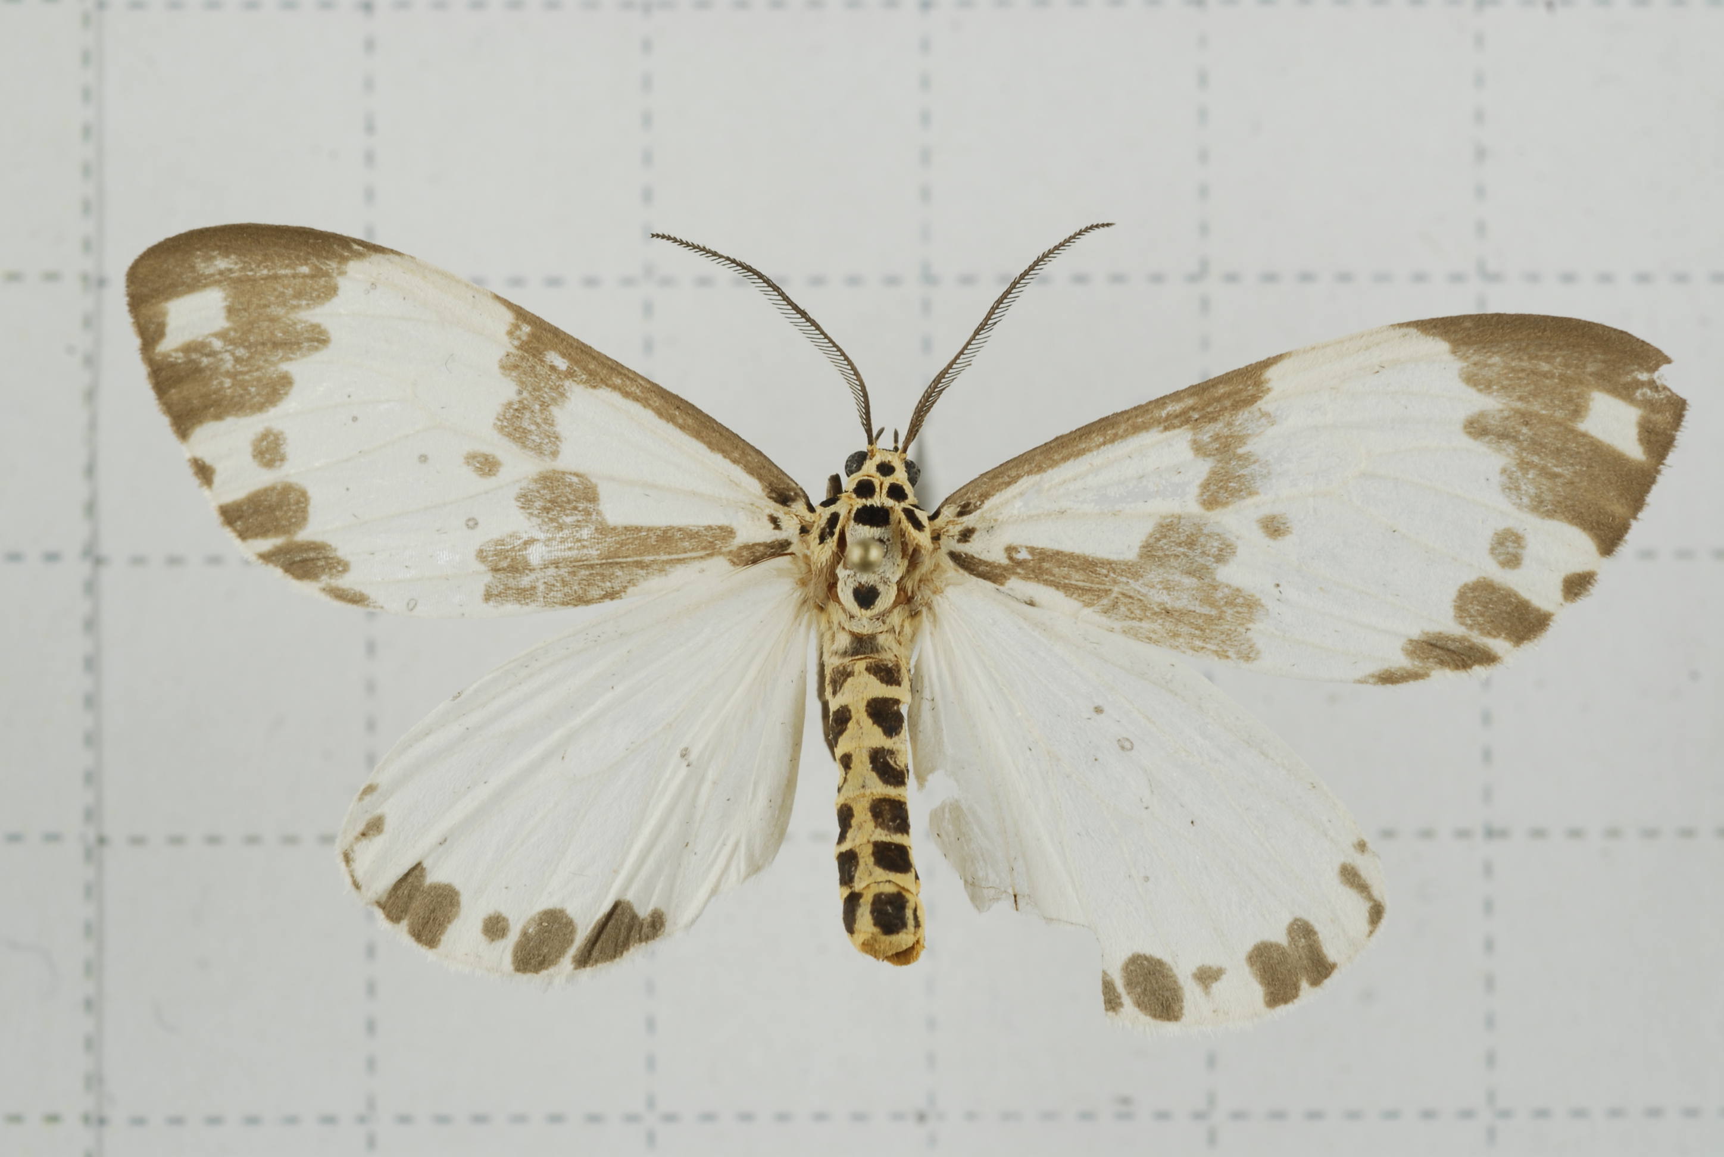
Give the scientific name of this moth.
Nyctemera carissima formosana
